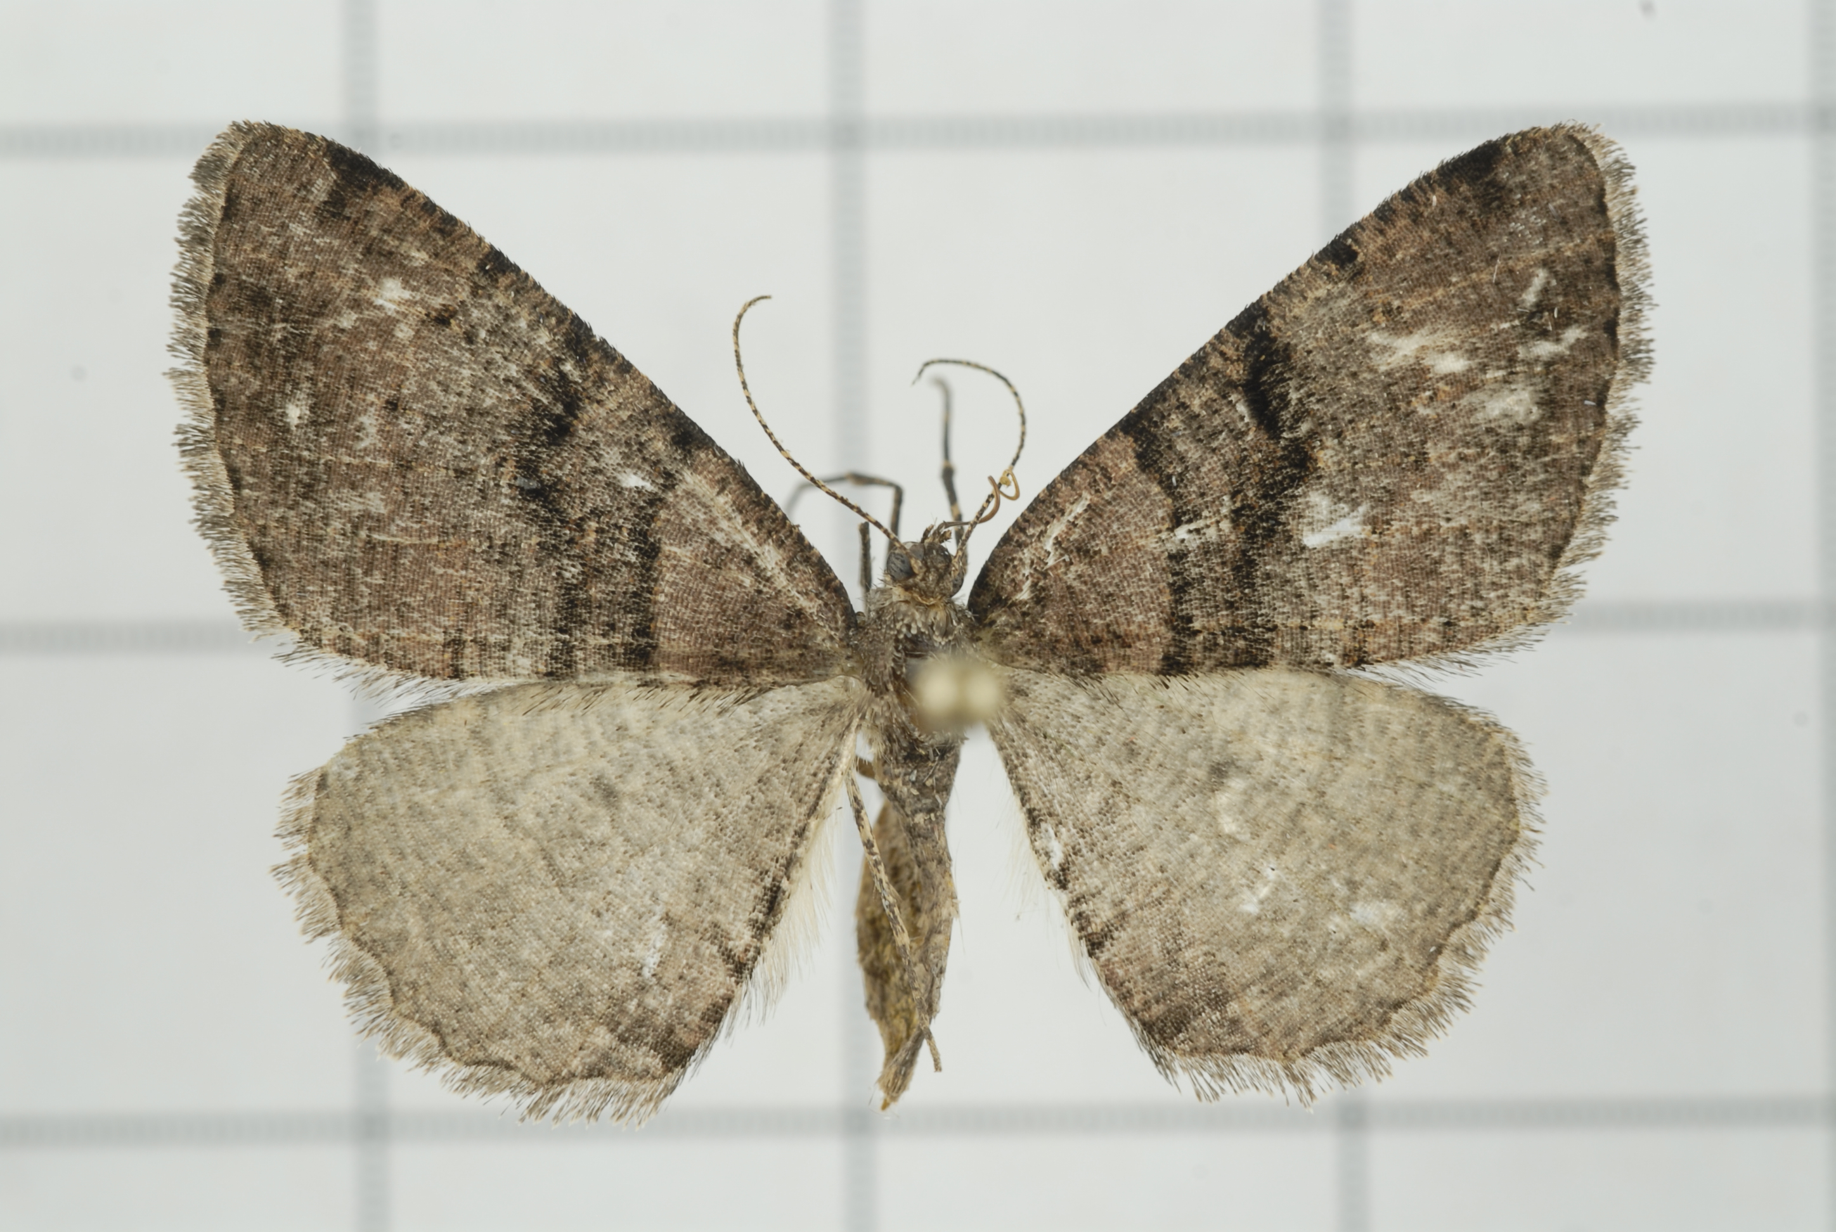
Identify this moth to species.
Anectropis semifascia
